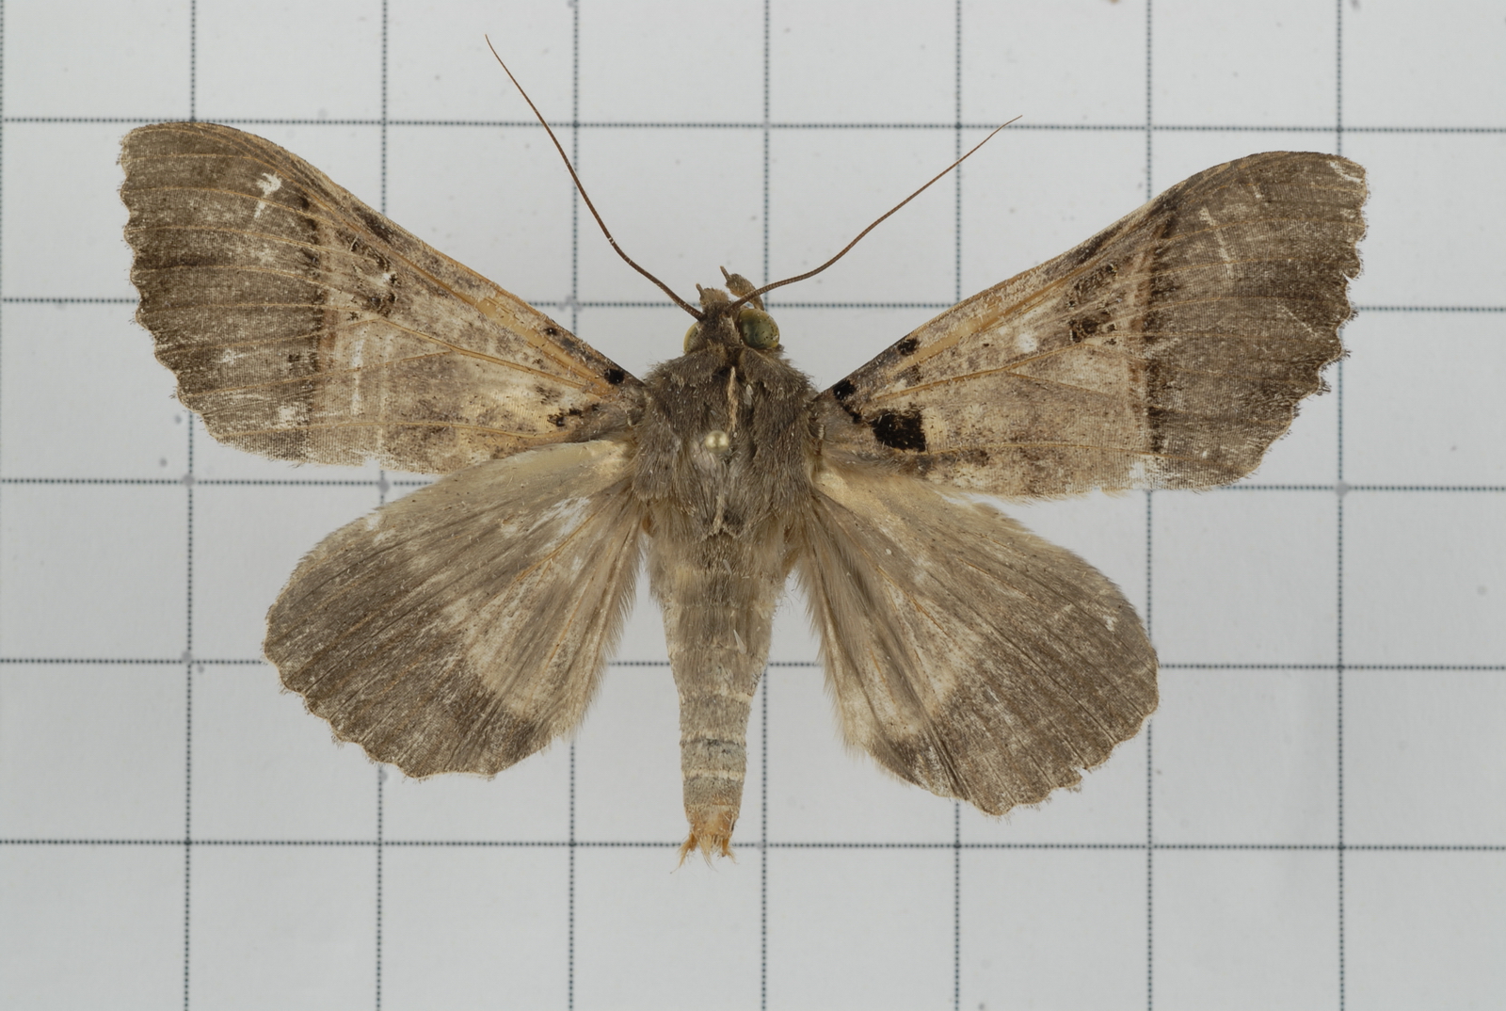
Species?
Serrodes campana
